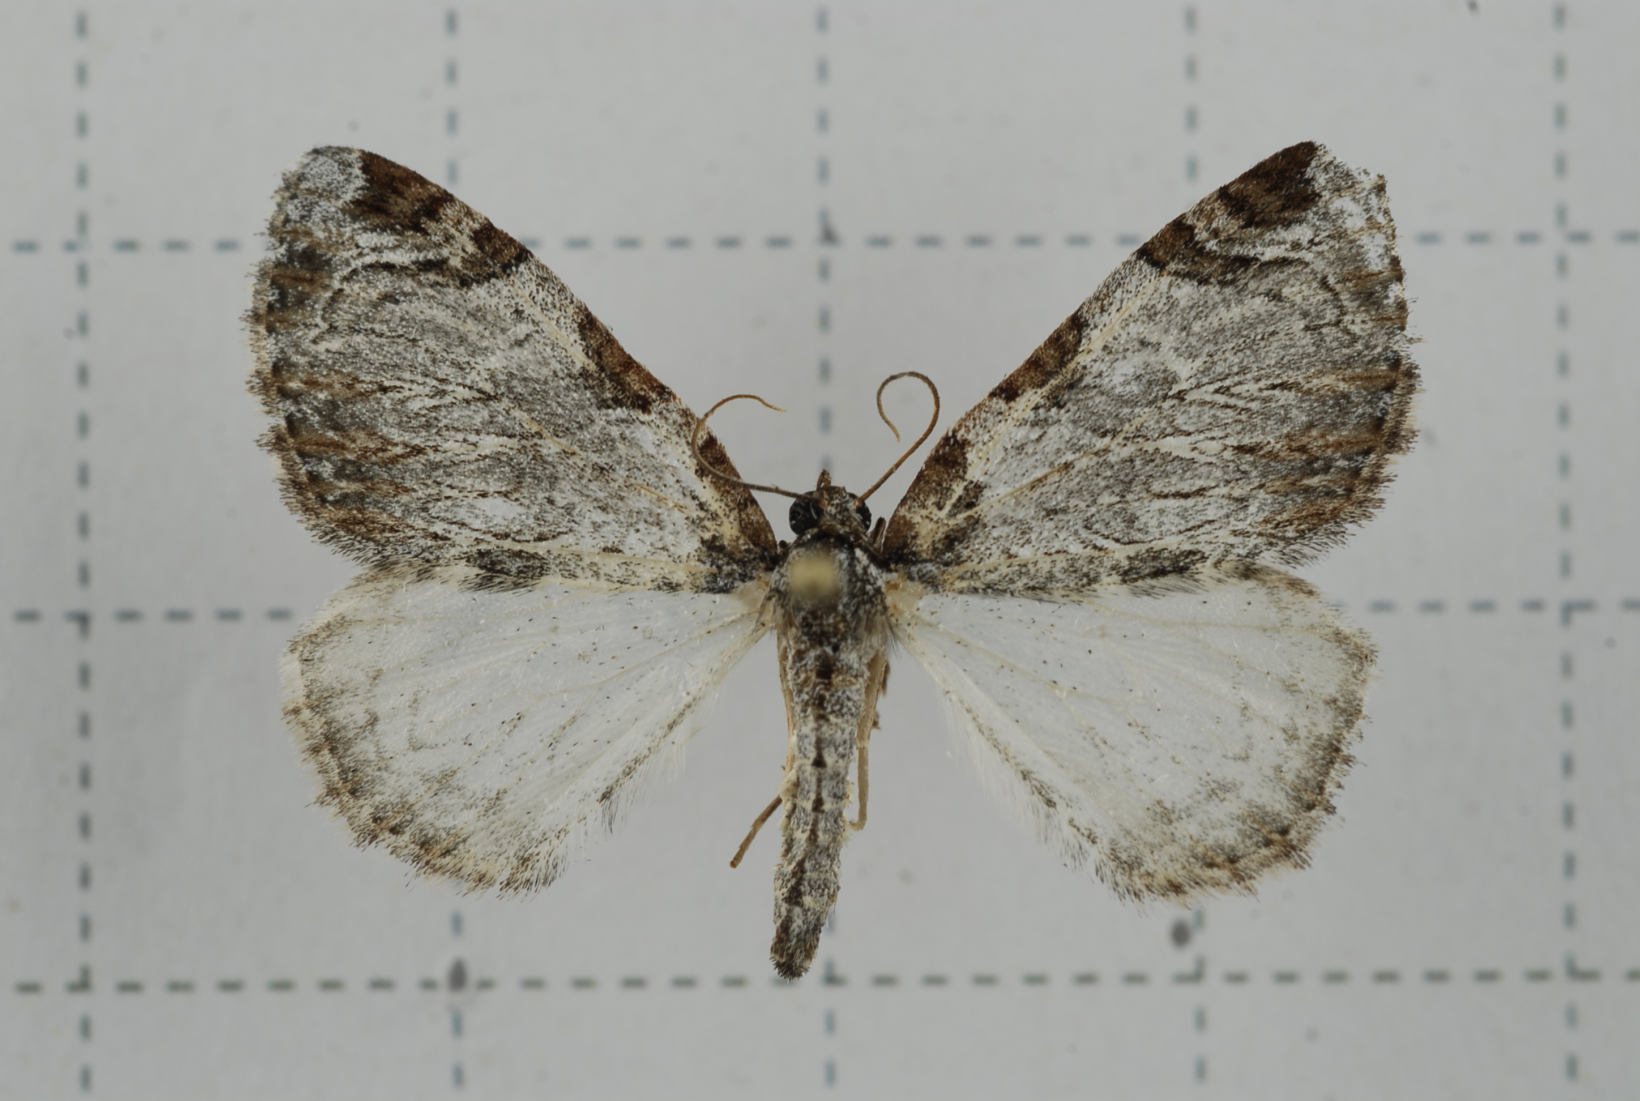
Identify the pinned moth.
Anticlea canaliculata
